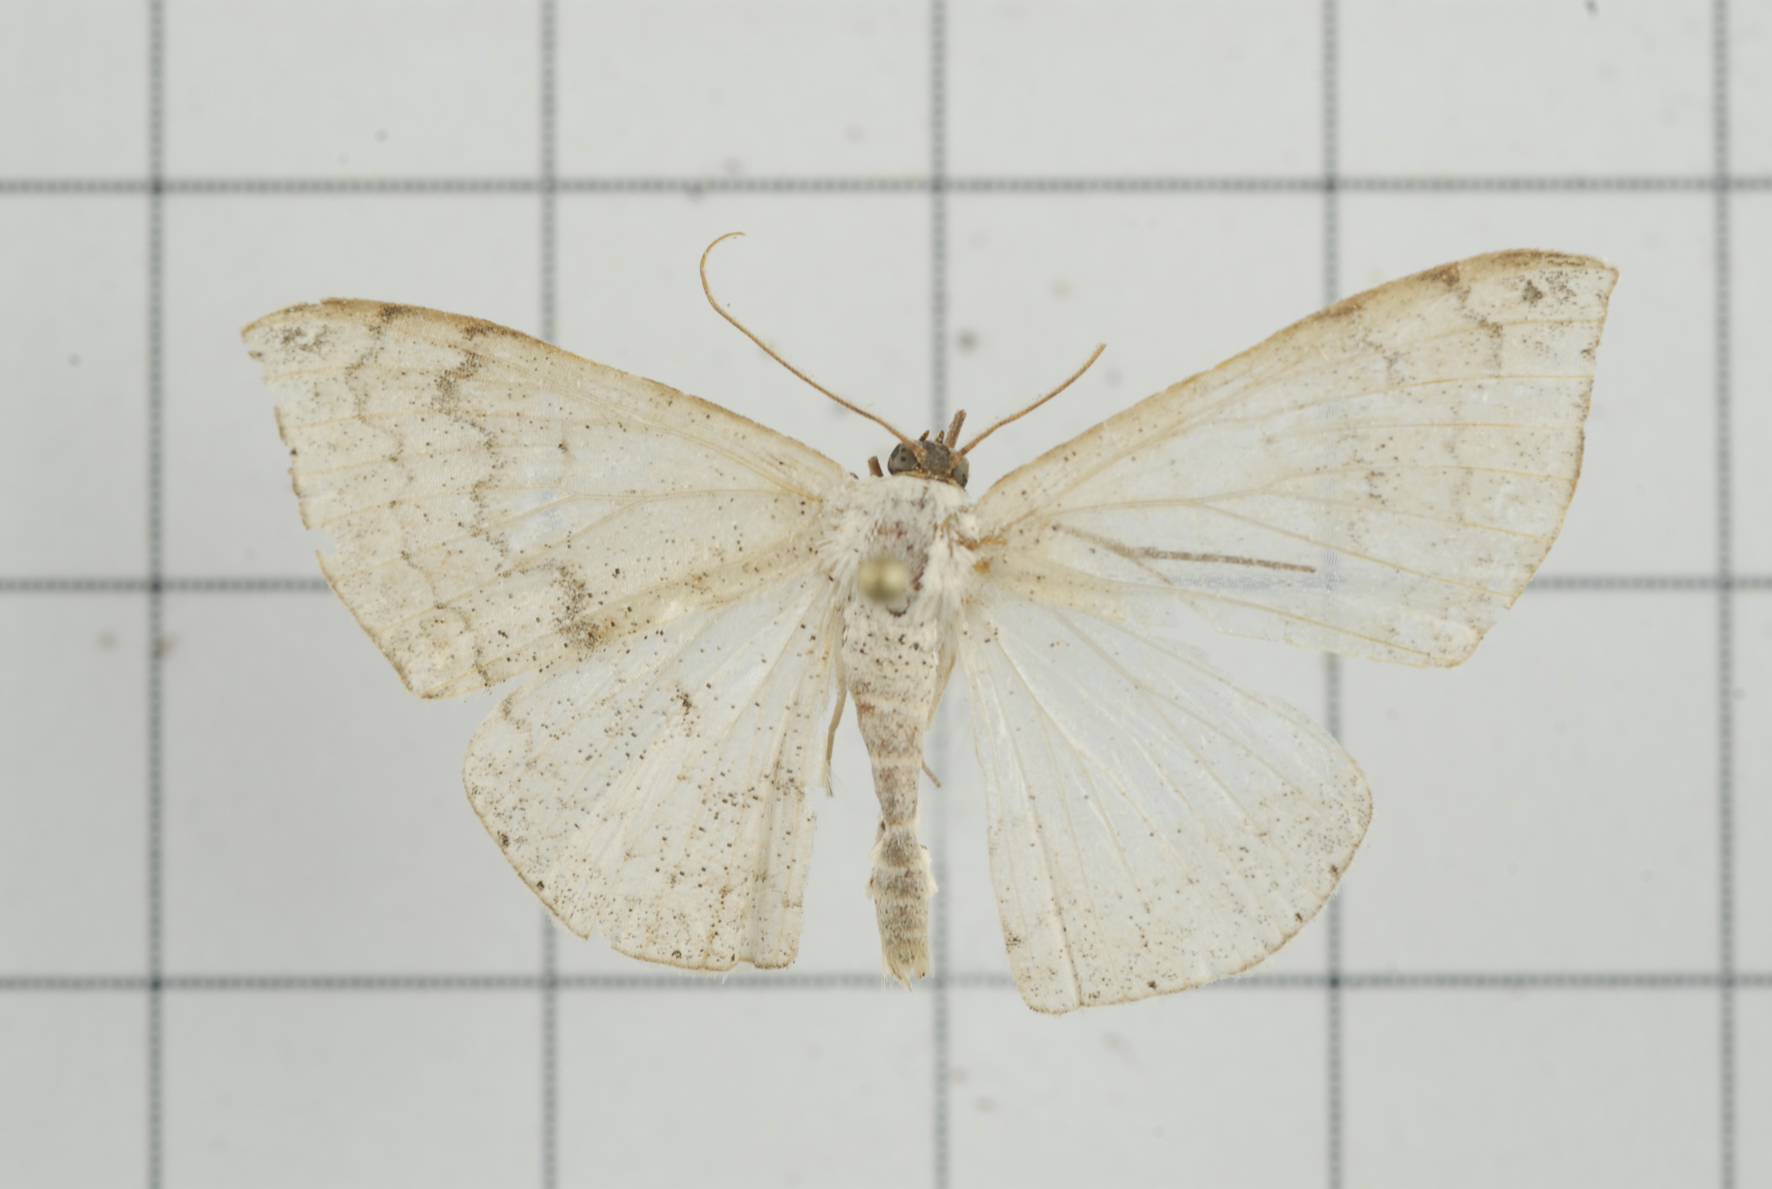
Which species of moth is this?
Somatina plynusaria
